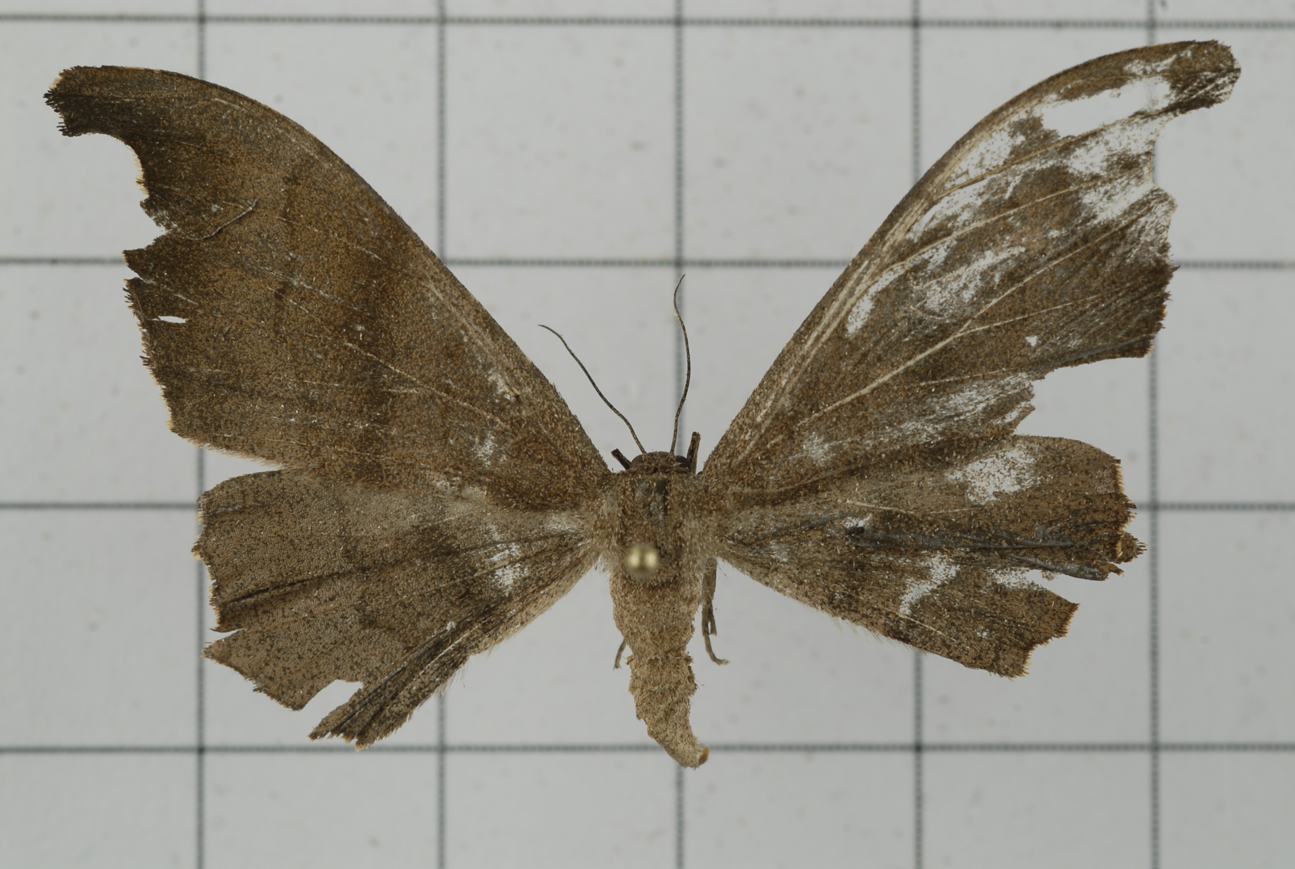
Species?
Hyposidra talaca talaca
